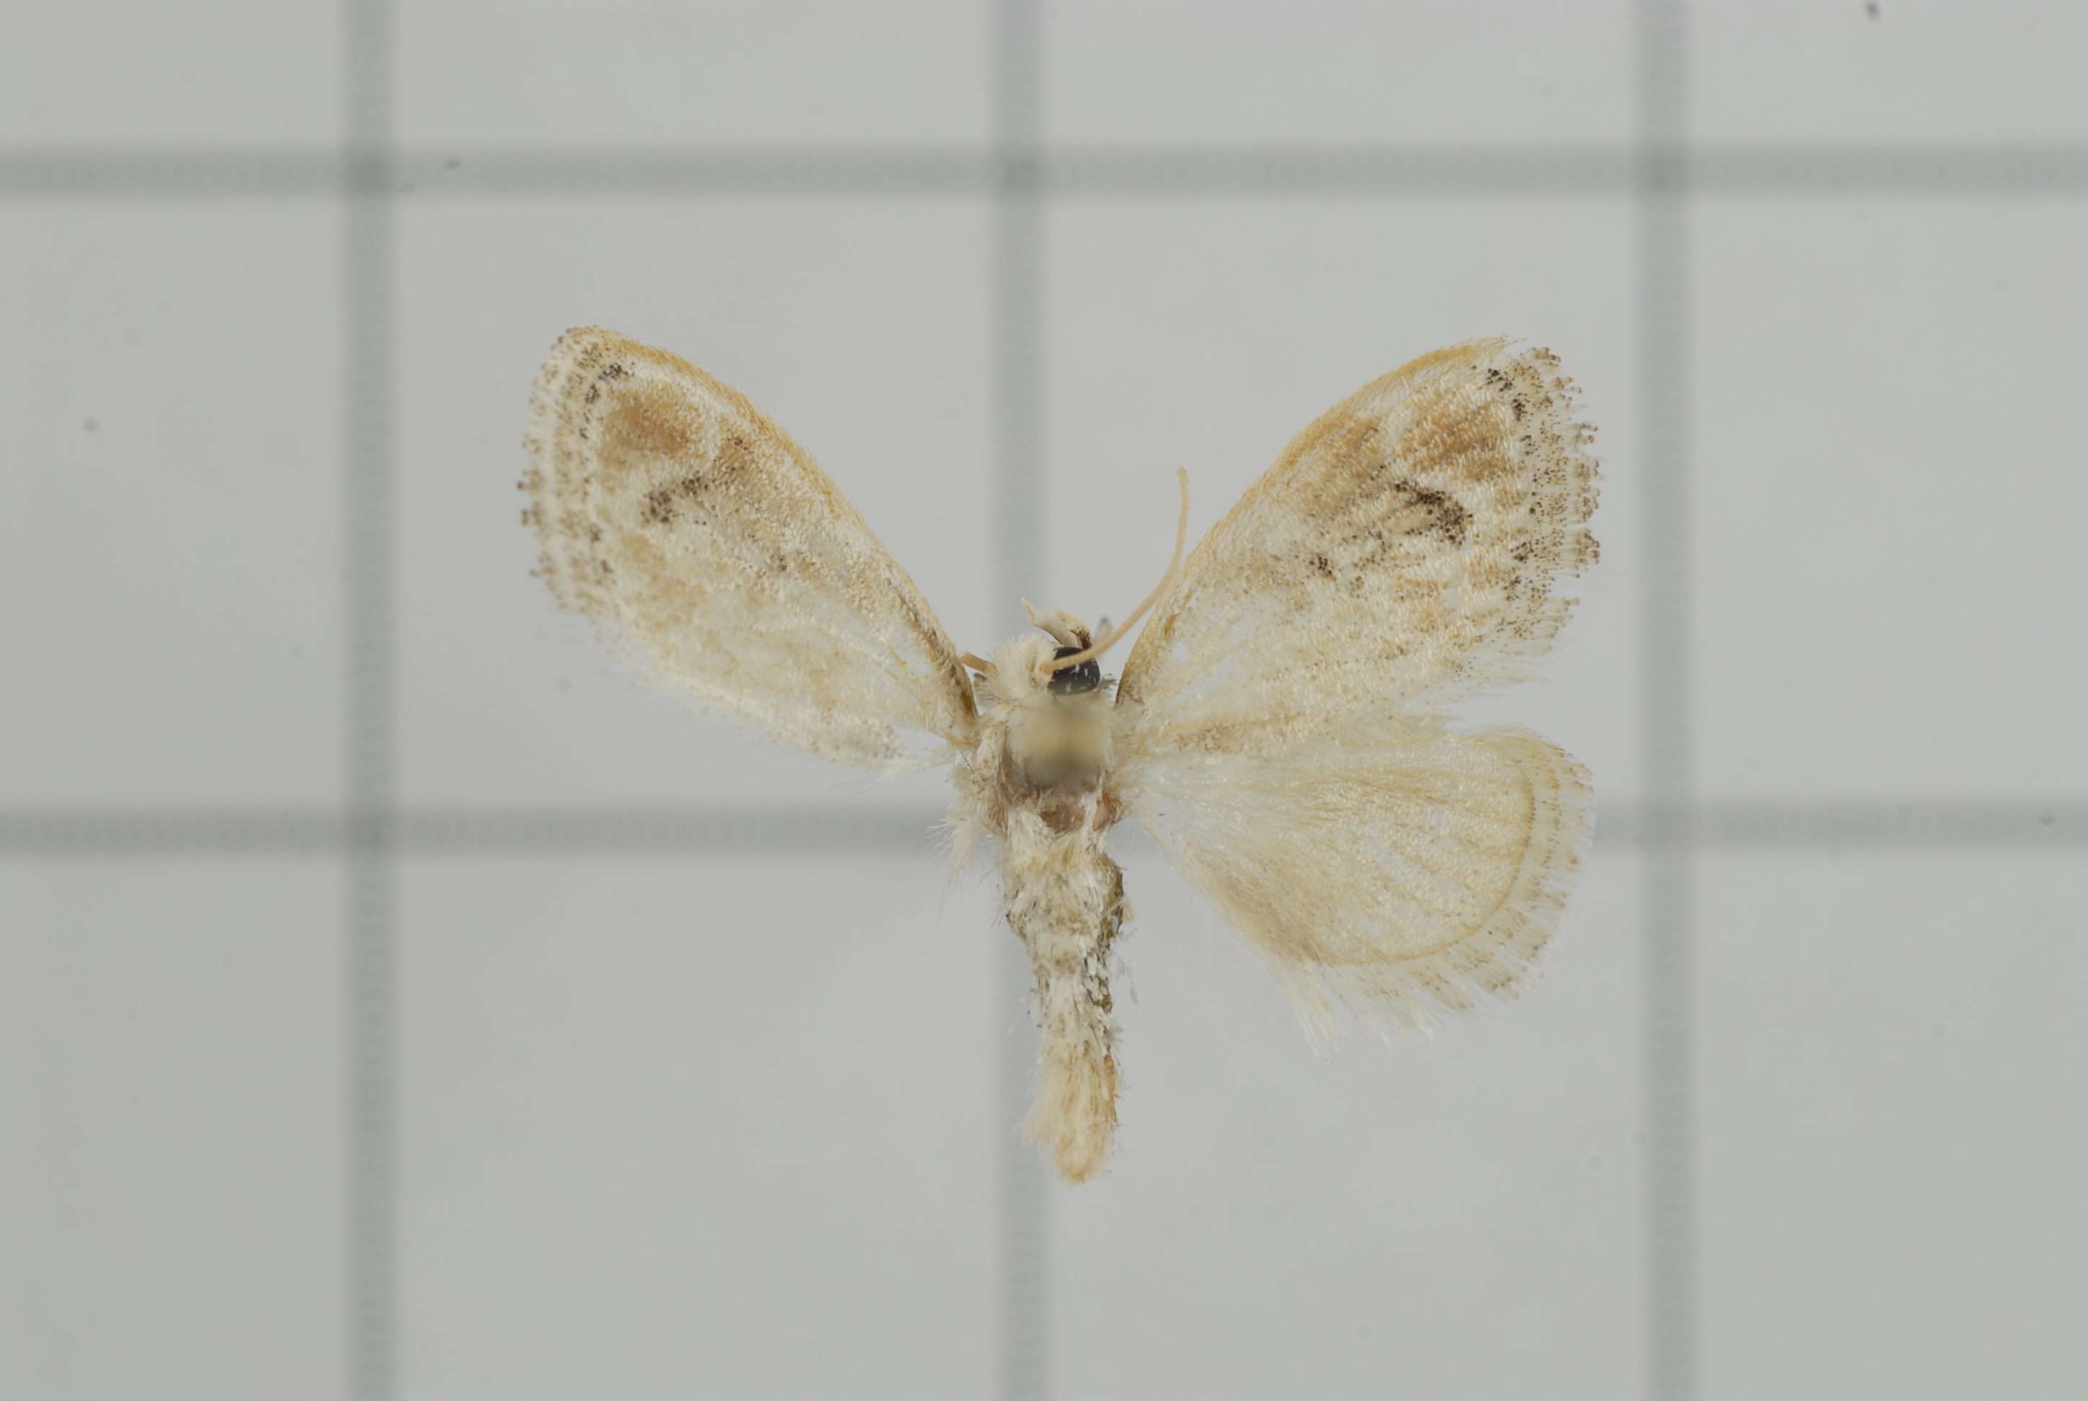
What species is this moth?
Narosa nigrisigna
